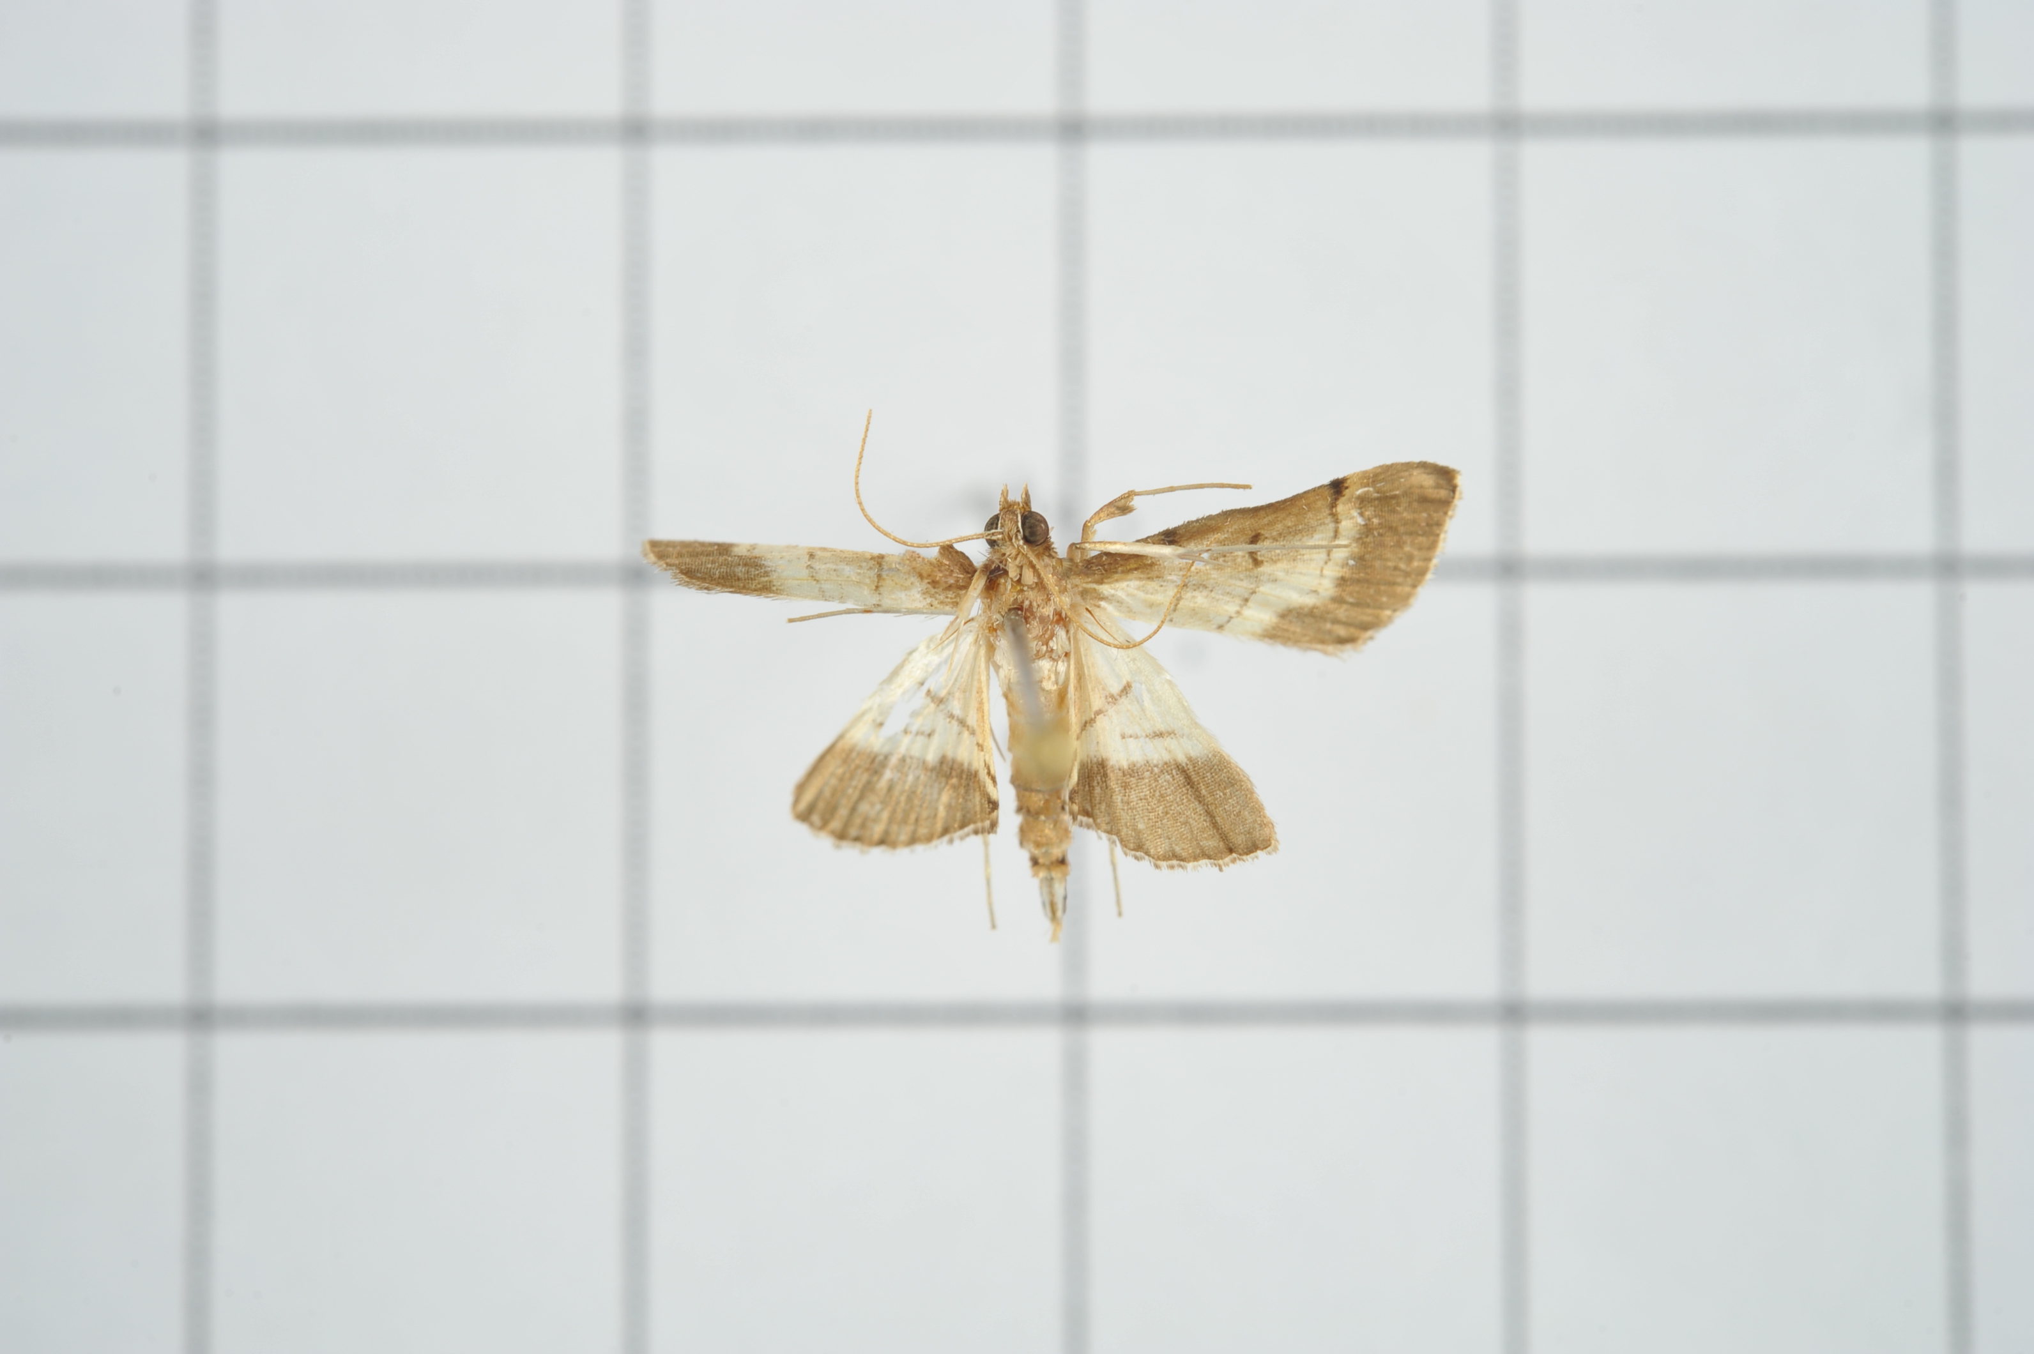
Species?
Cnaphalocrocis pilosa
